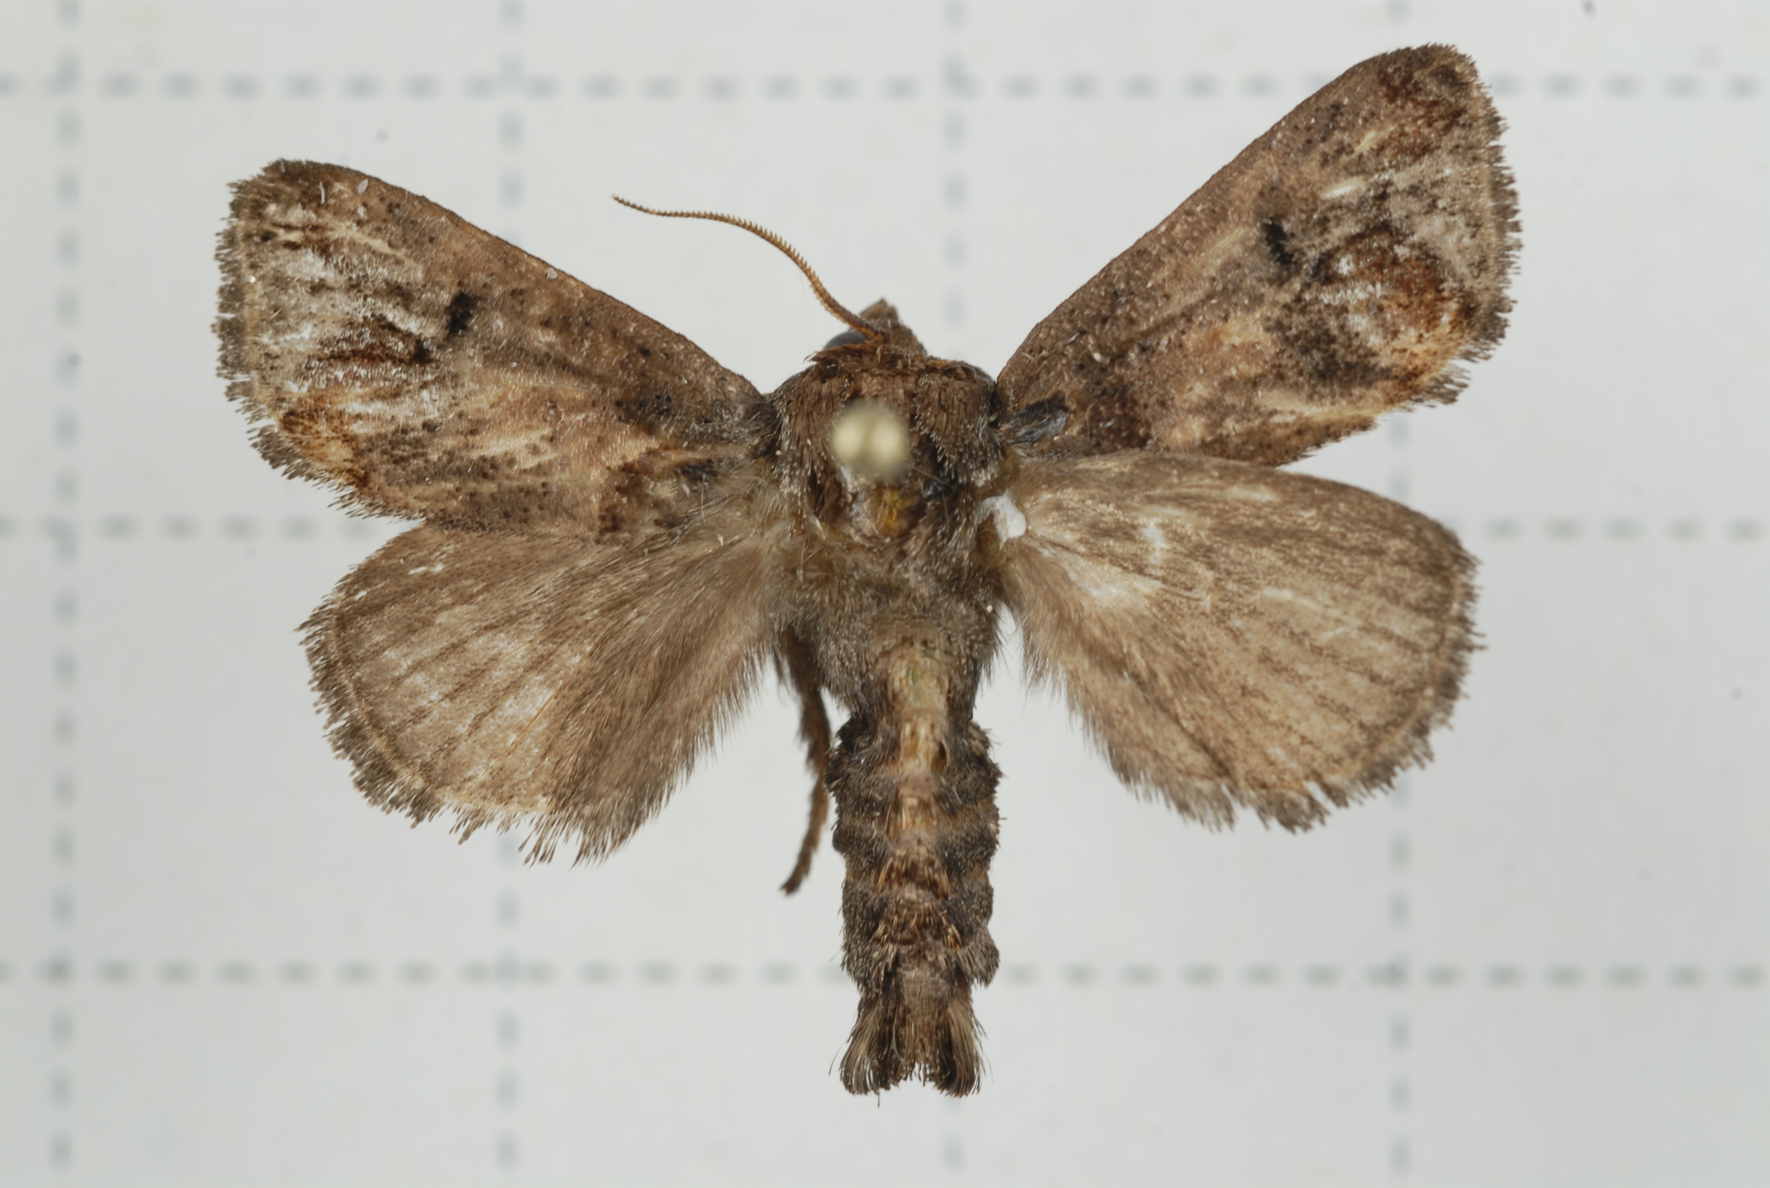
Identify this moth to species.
Phlossa conjuncta
